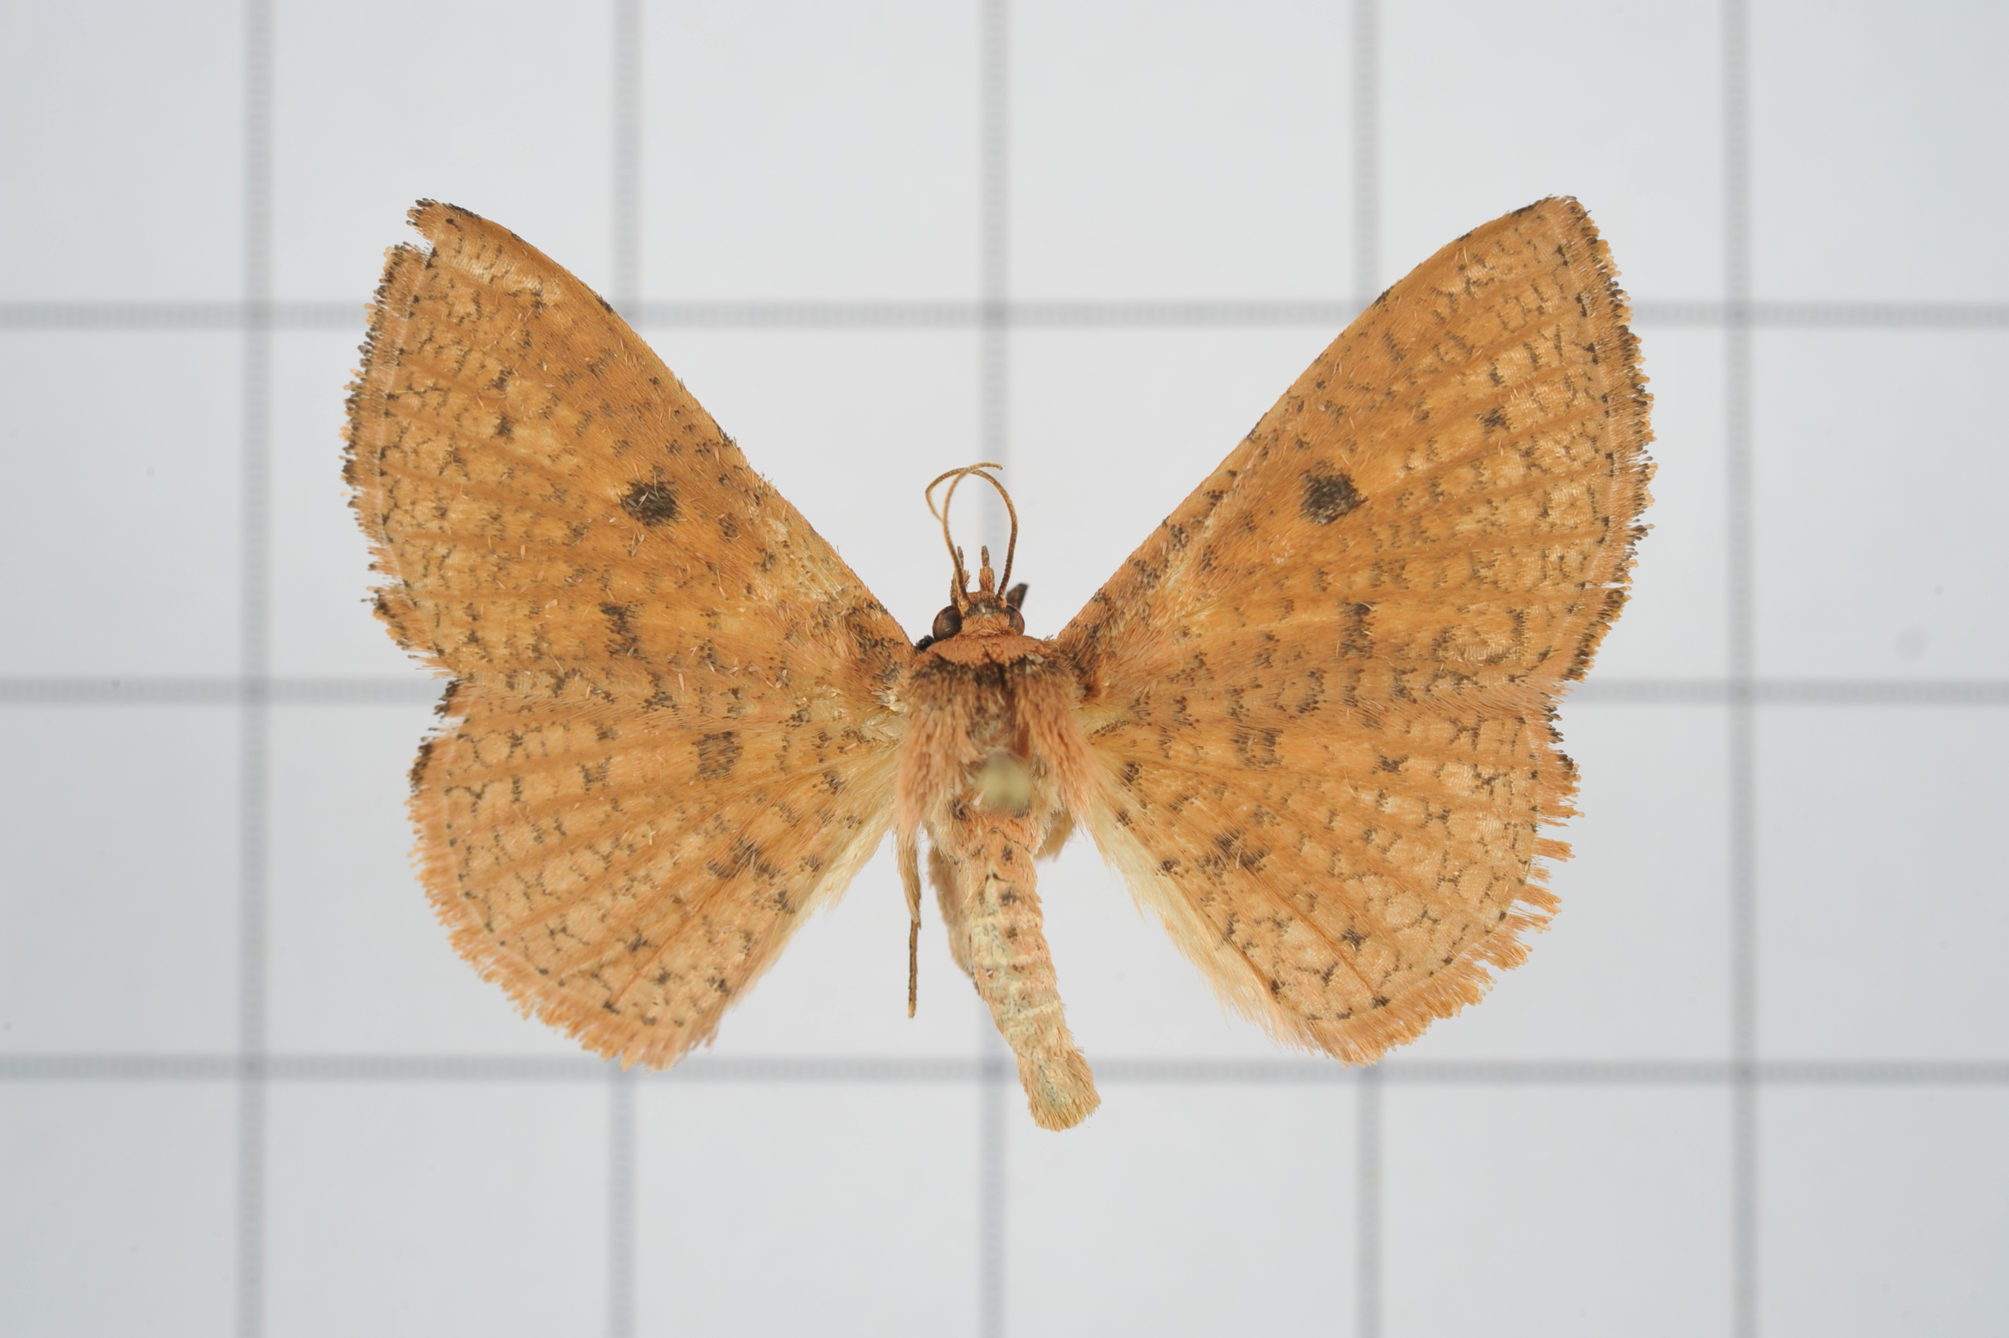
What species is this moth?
Herimba formosa
